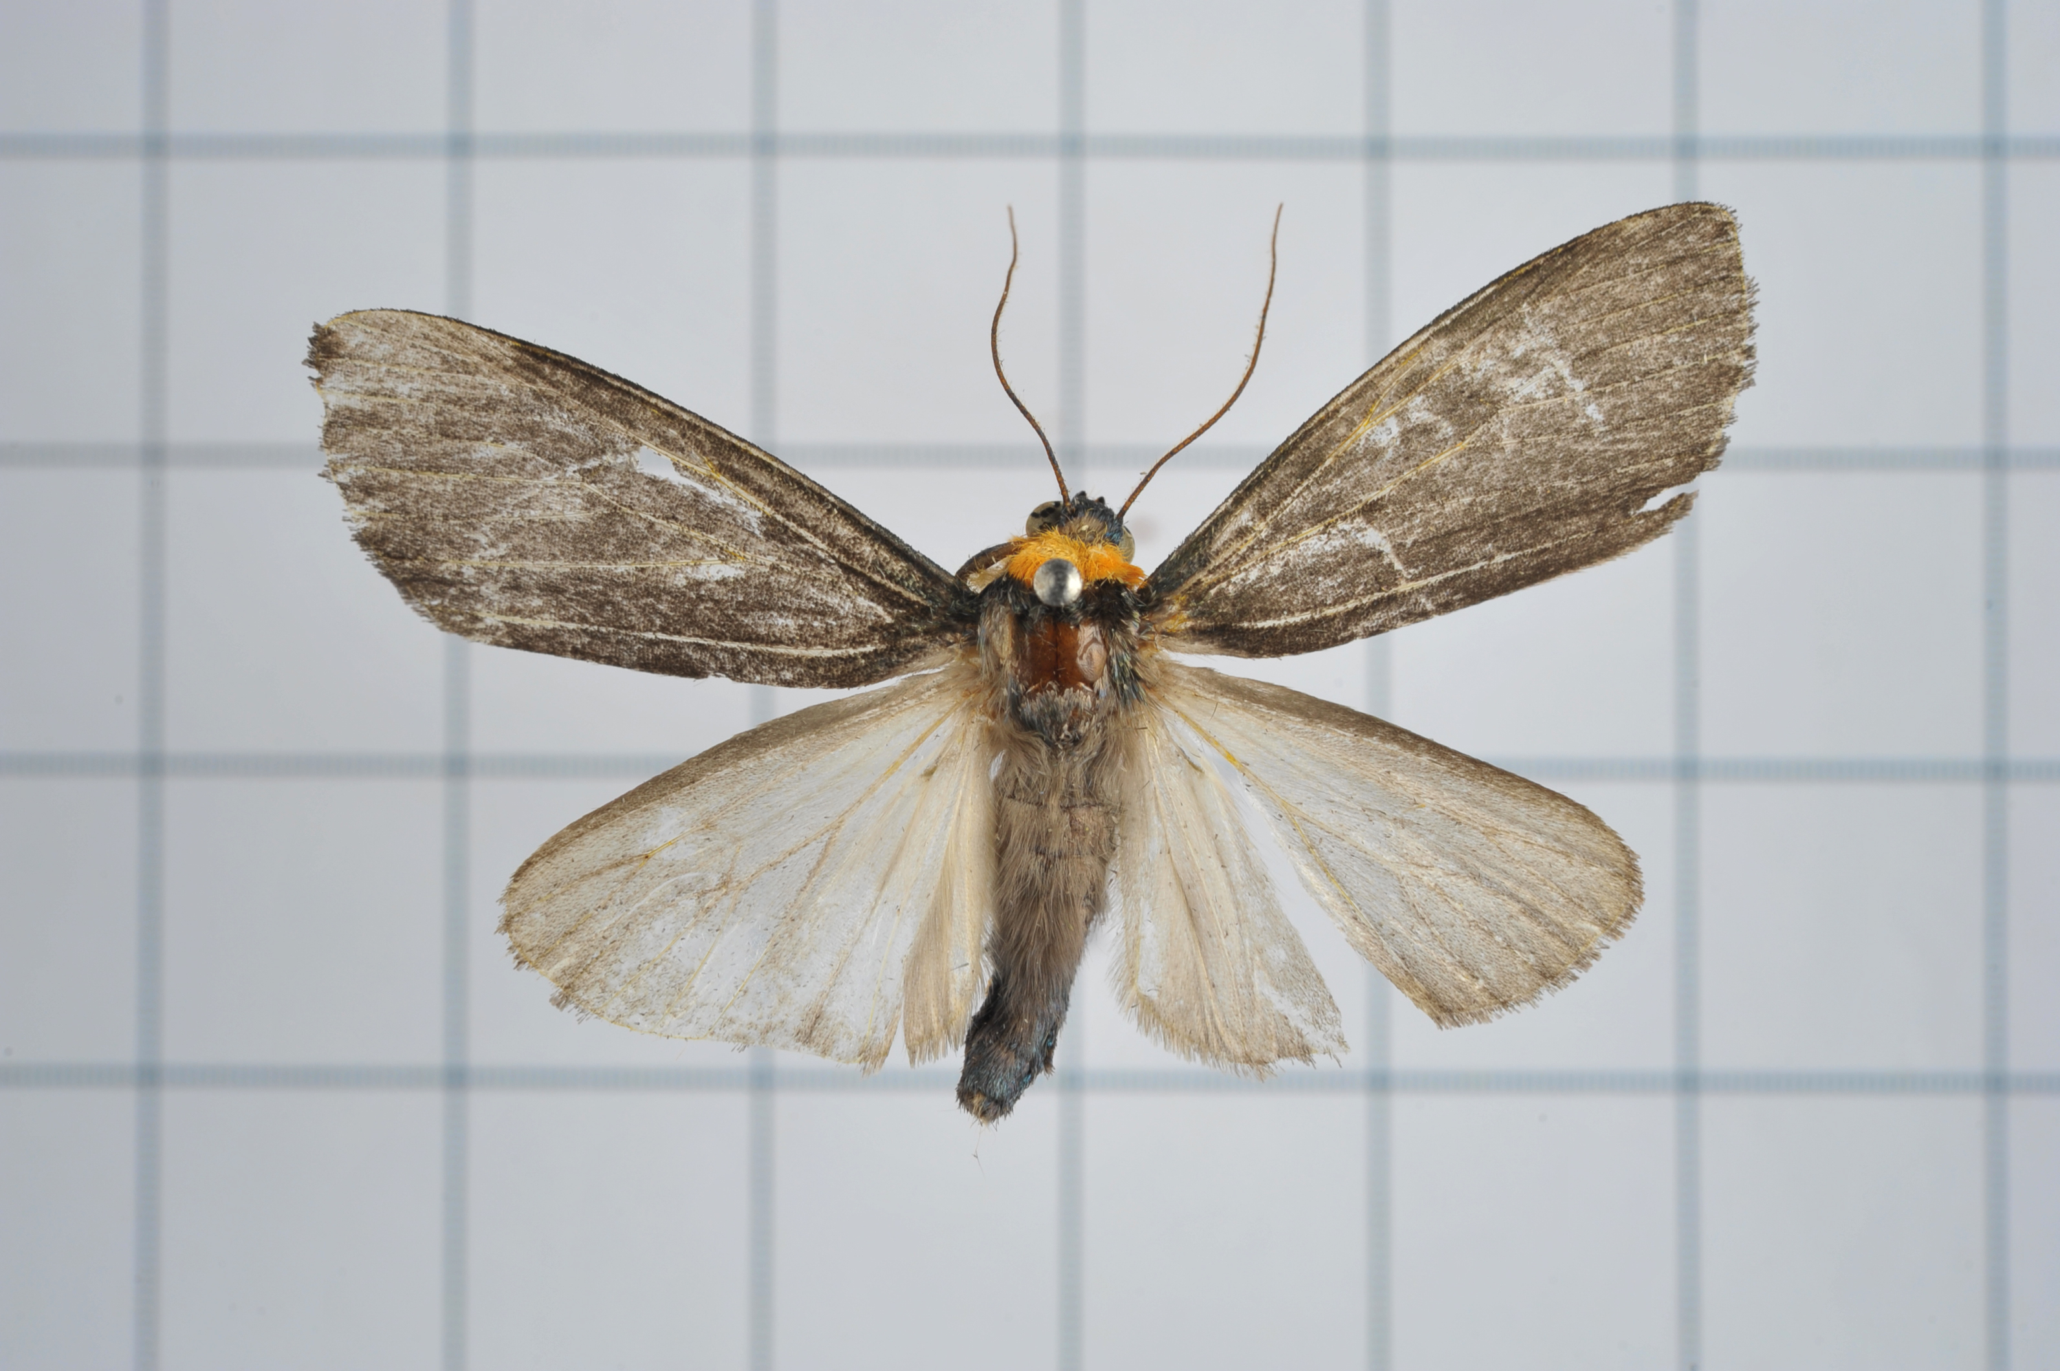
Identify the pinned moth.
Paraona staudingeri formosana
